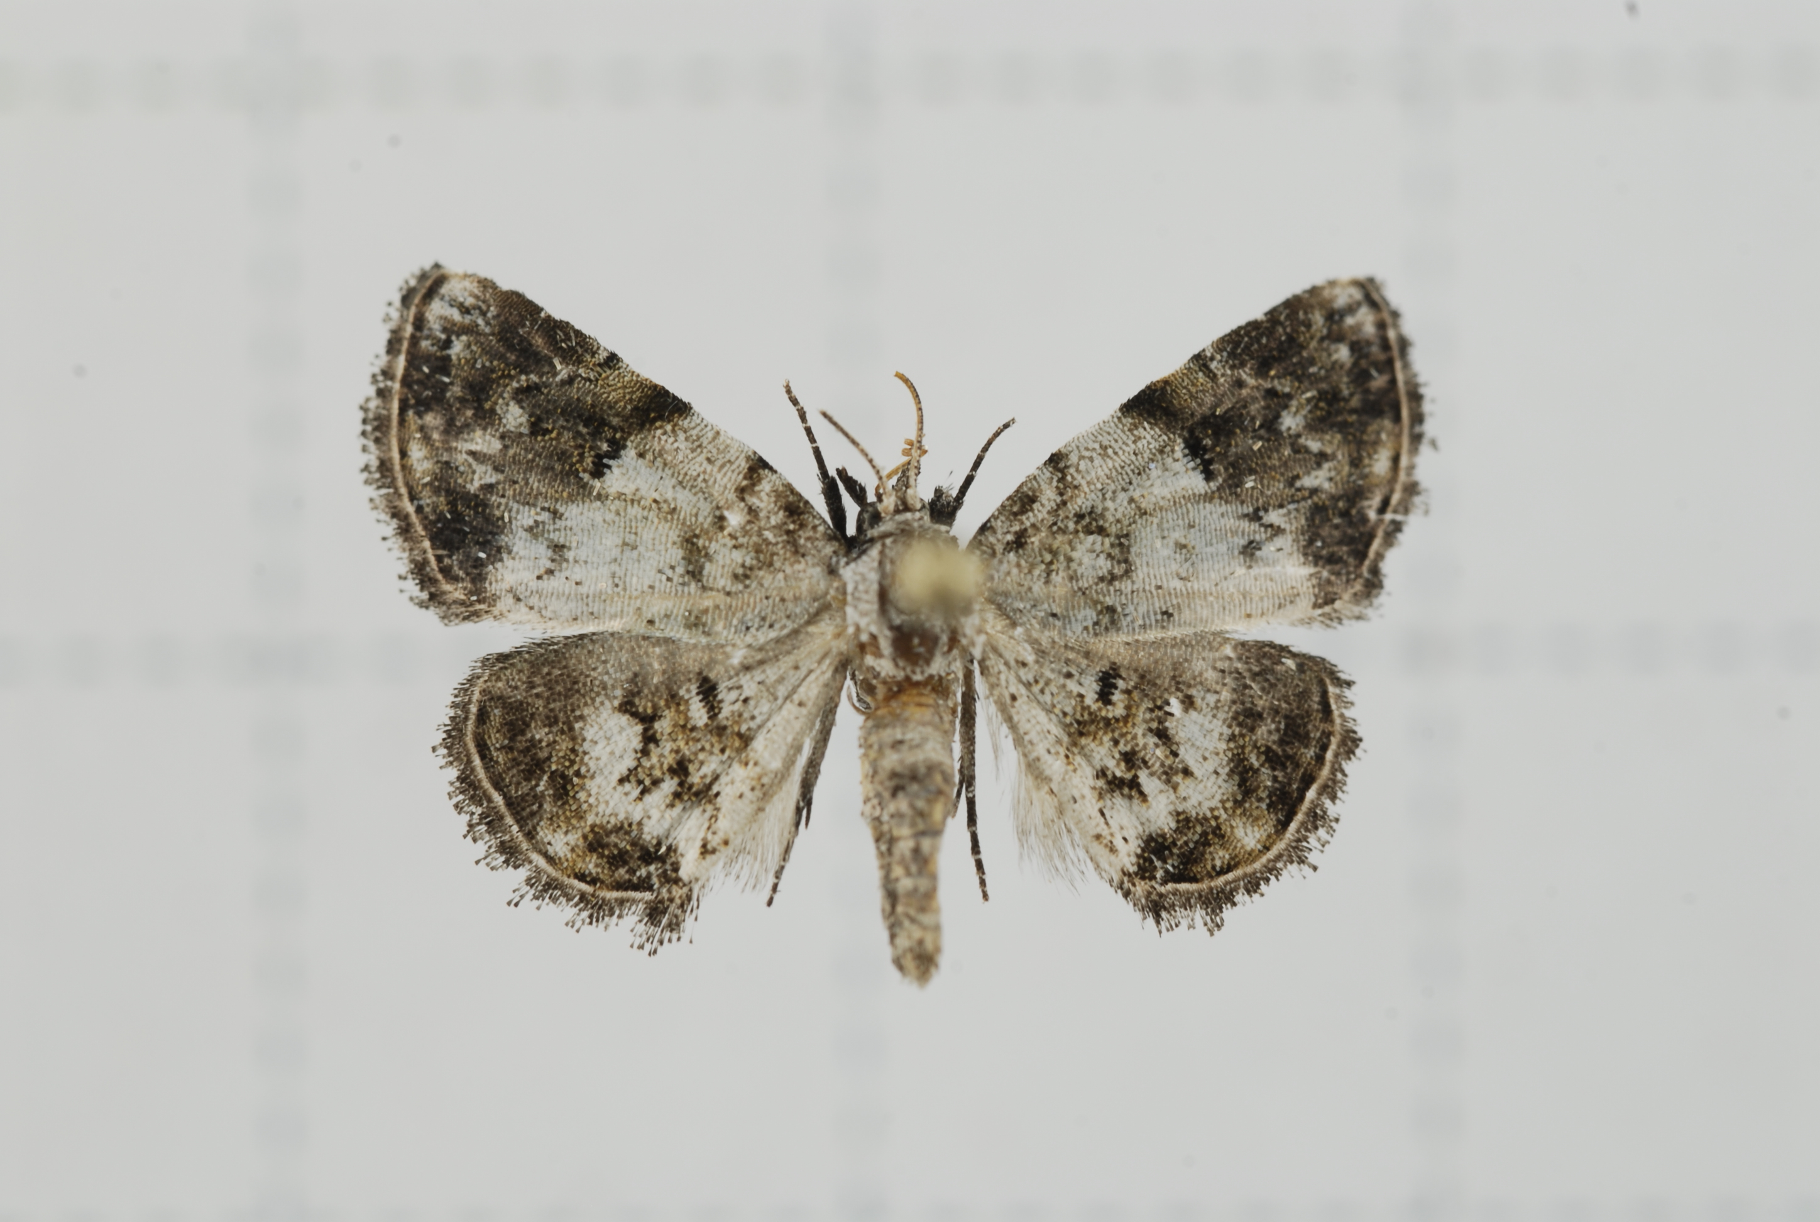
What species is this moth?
Mataeomera semialba
